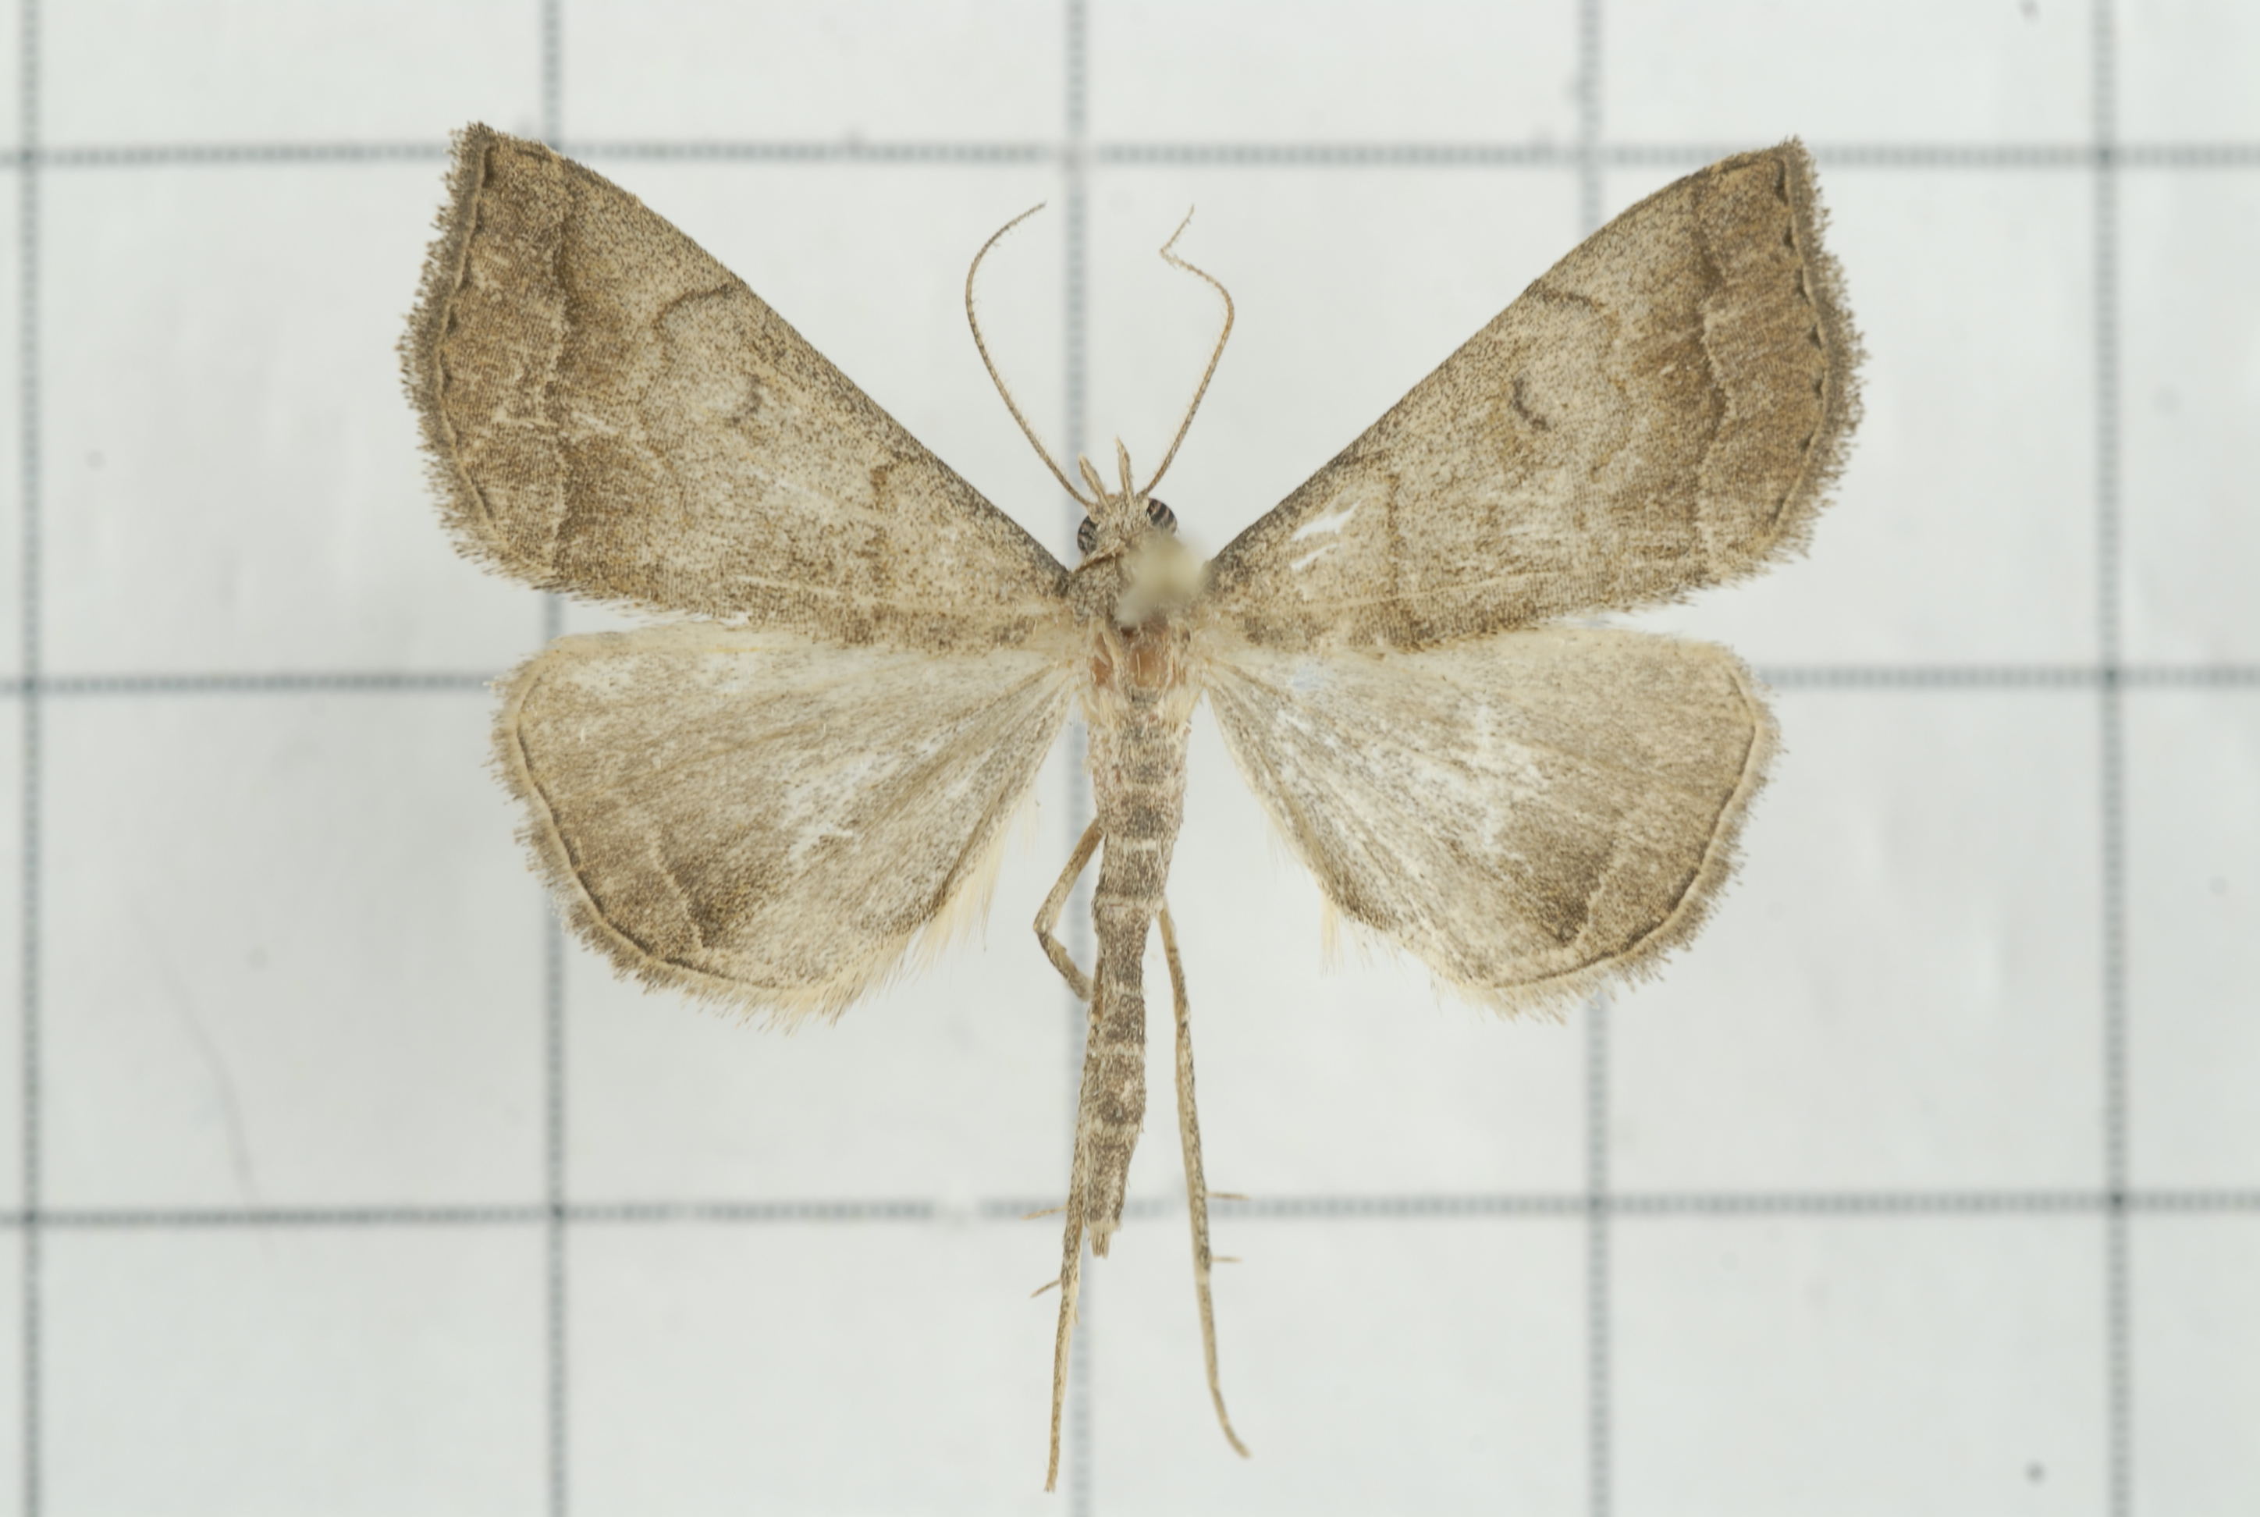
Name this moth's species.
Herminia undulata
